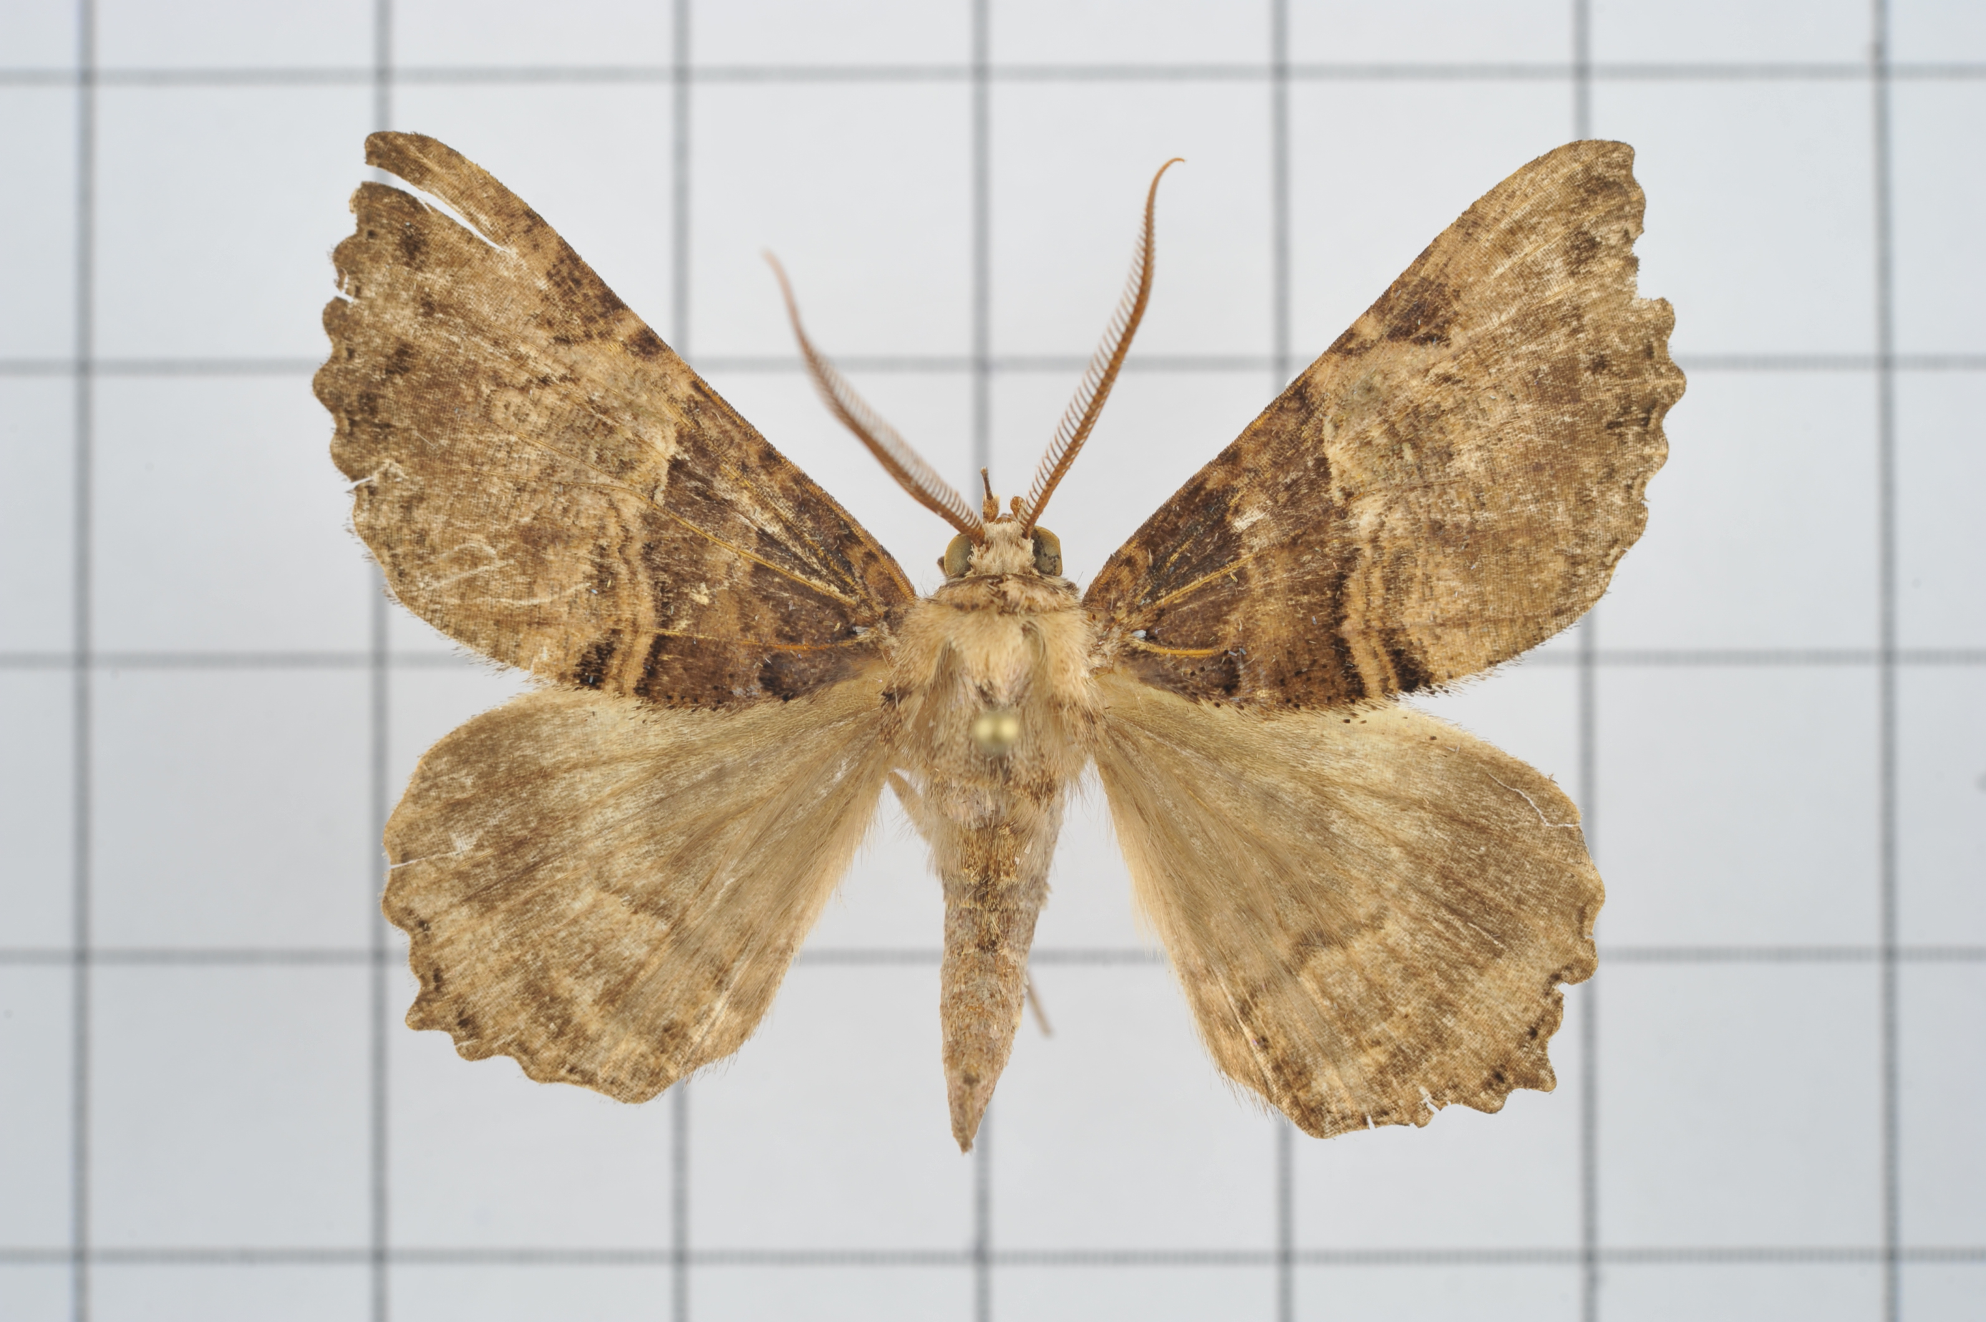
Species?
Daddala lucilla
